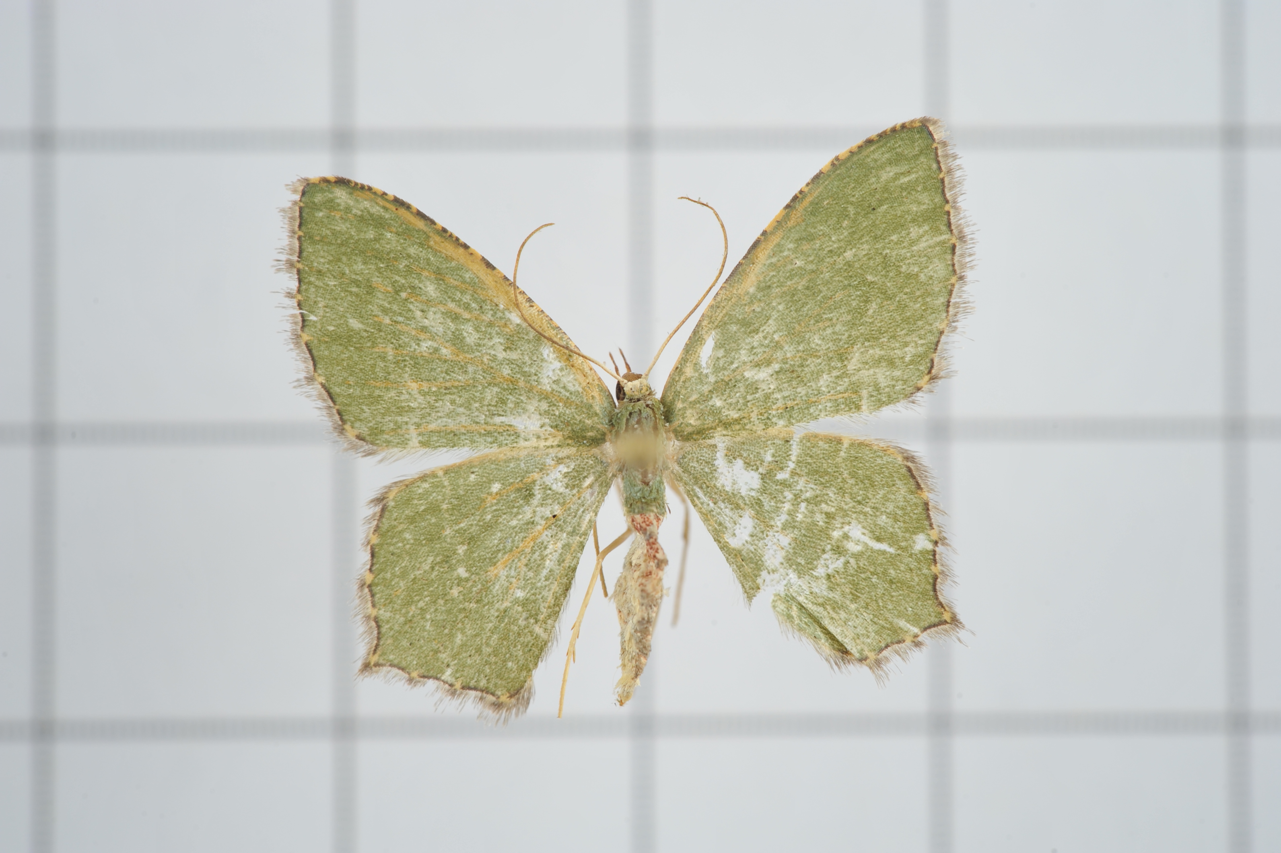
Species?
Hemithea tritonaria
